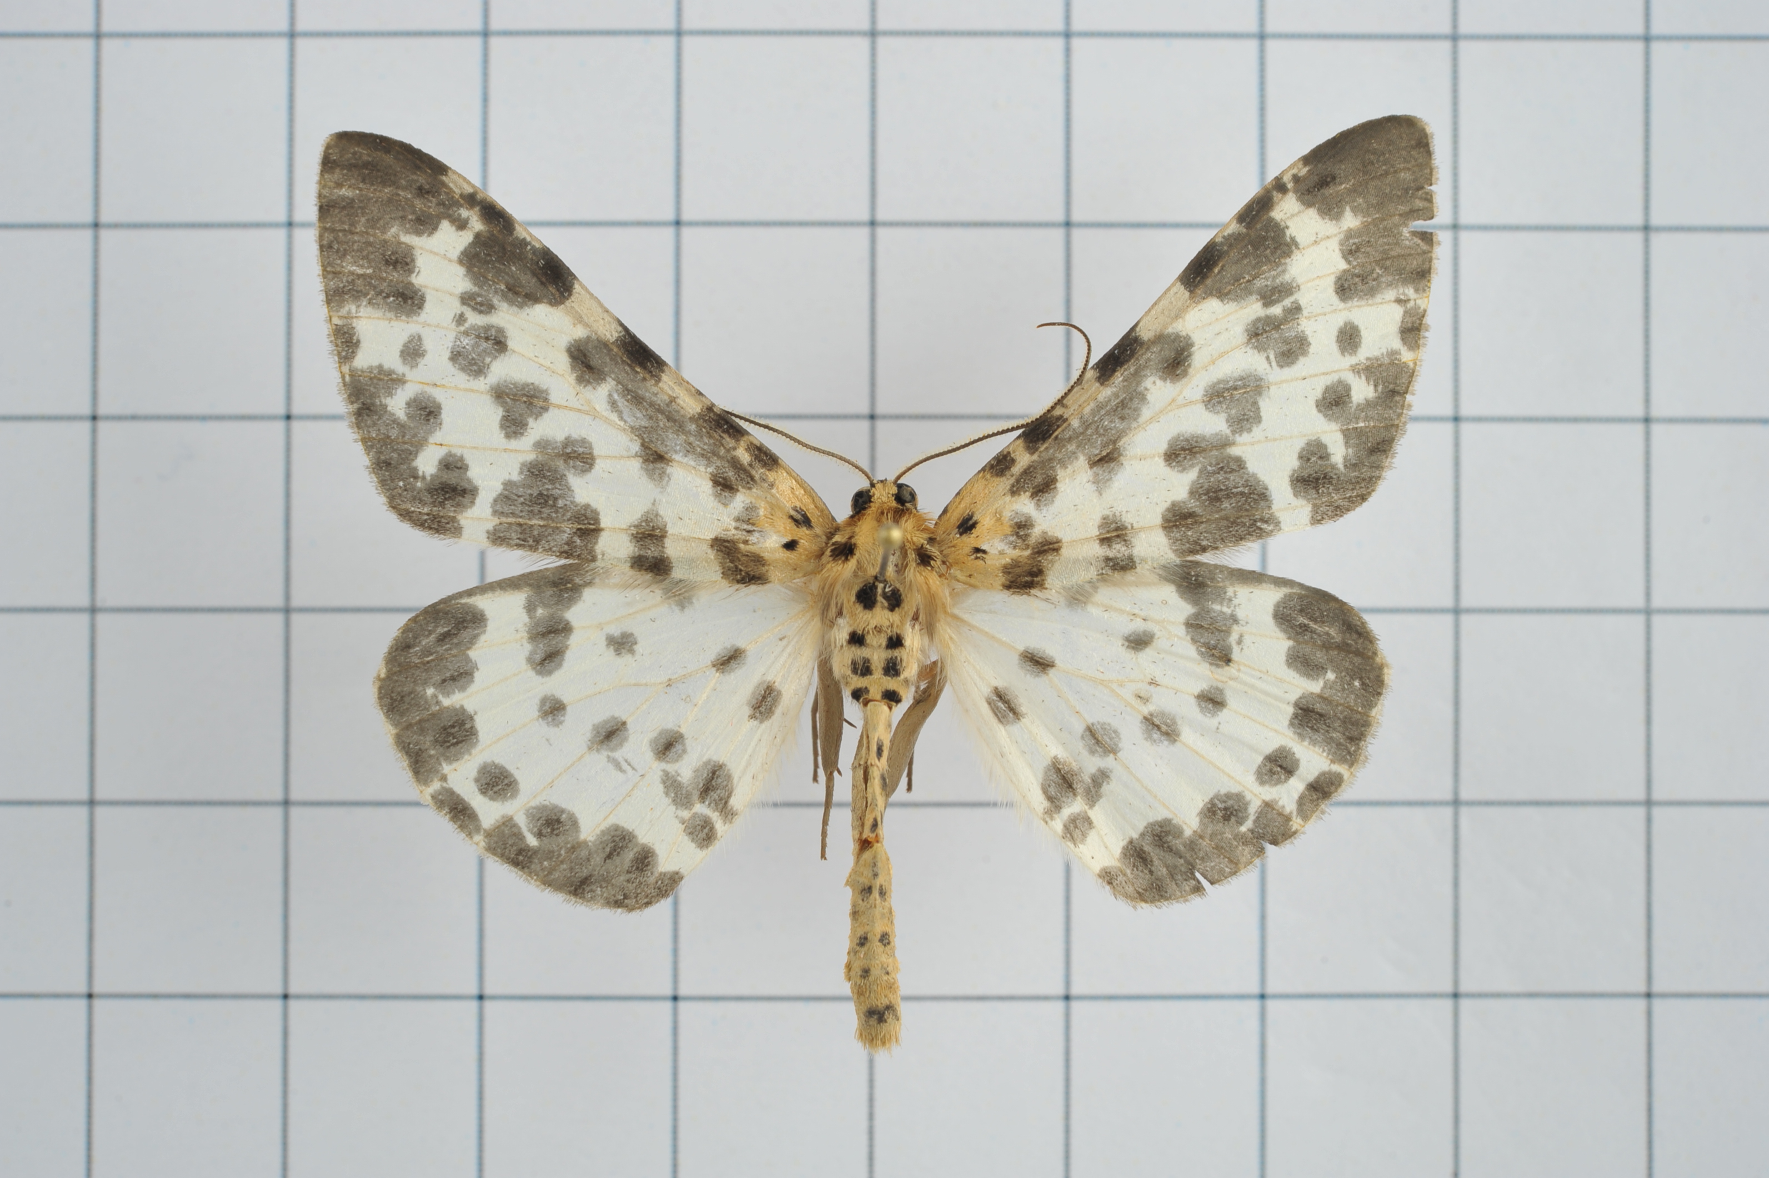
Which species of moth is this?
Percnia luridaria nominoneura
